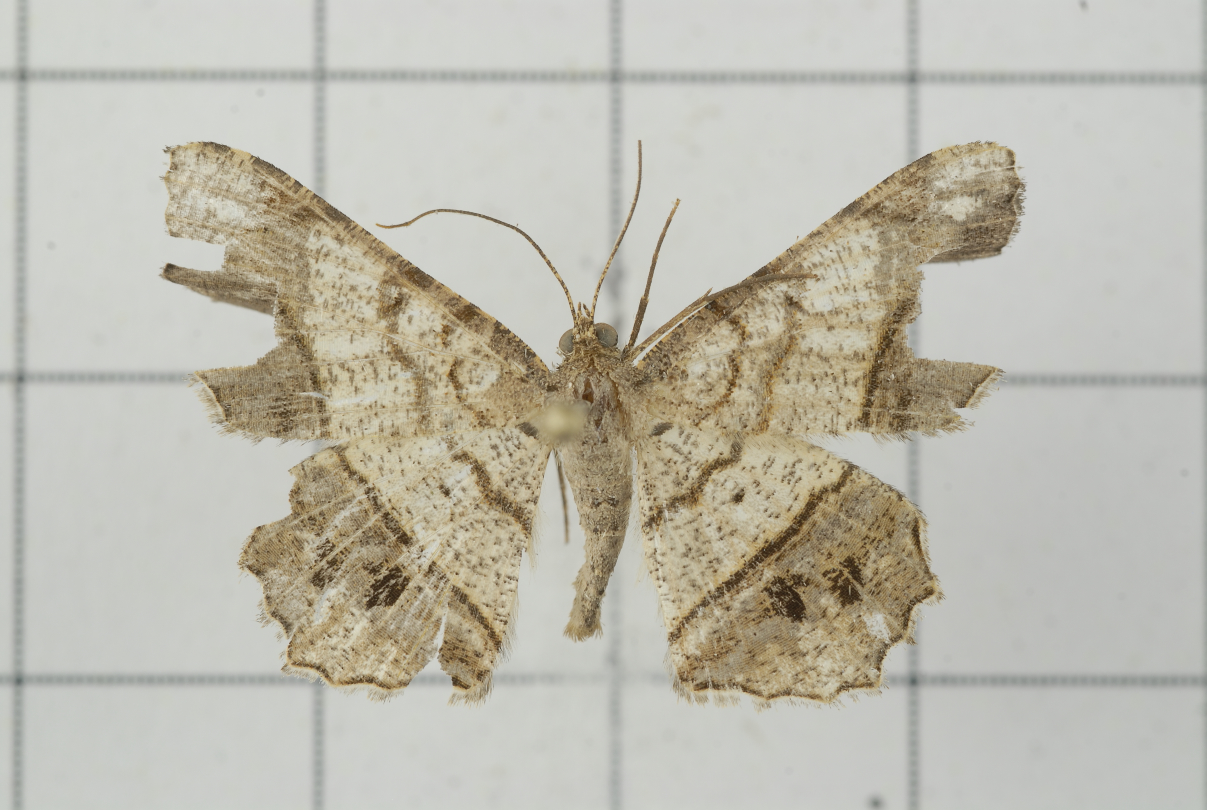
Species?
Chiasmia intermediaria
